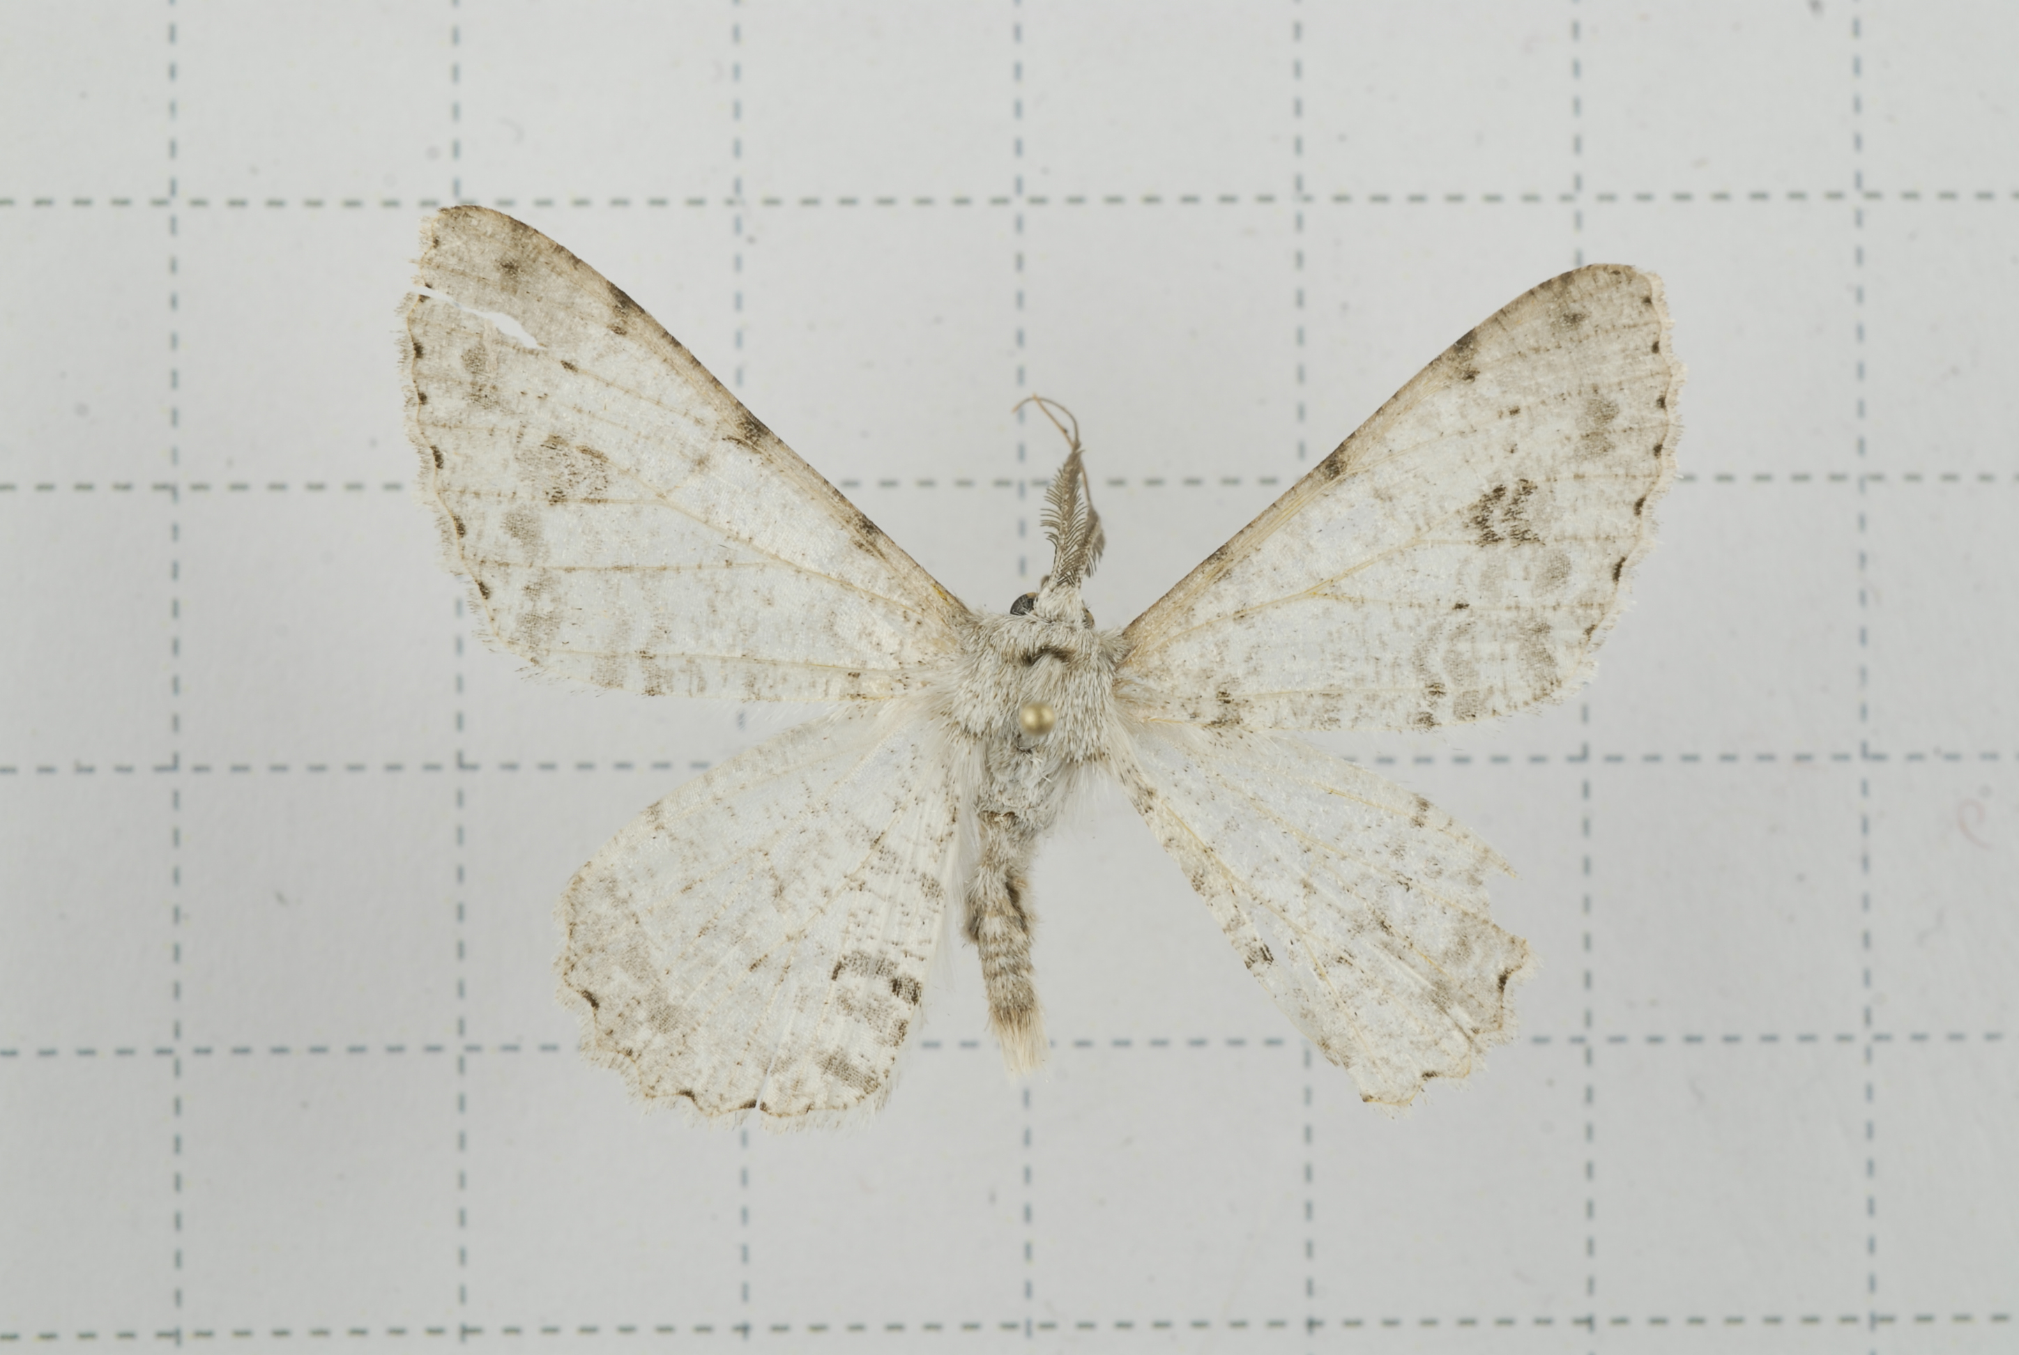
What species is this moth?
Lassaba parvalbidaria parvalbidaria
